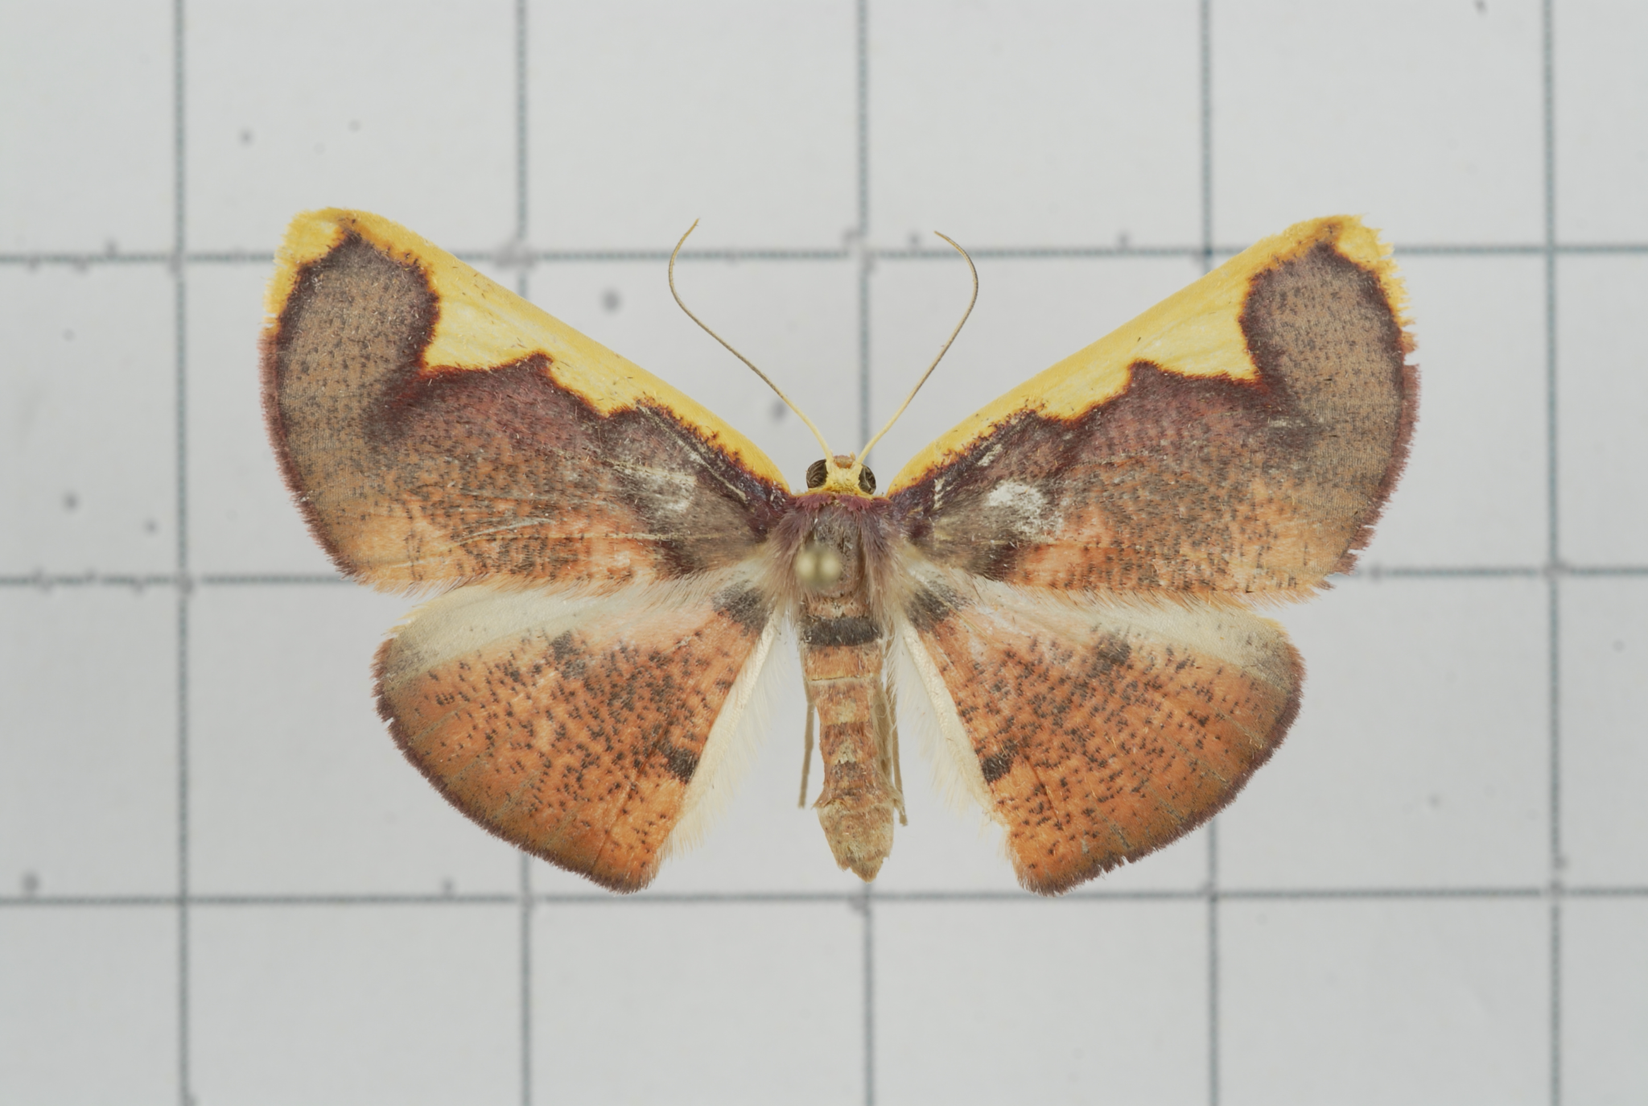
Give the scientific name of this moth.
Nothomiza flavicosta
